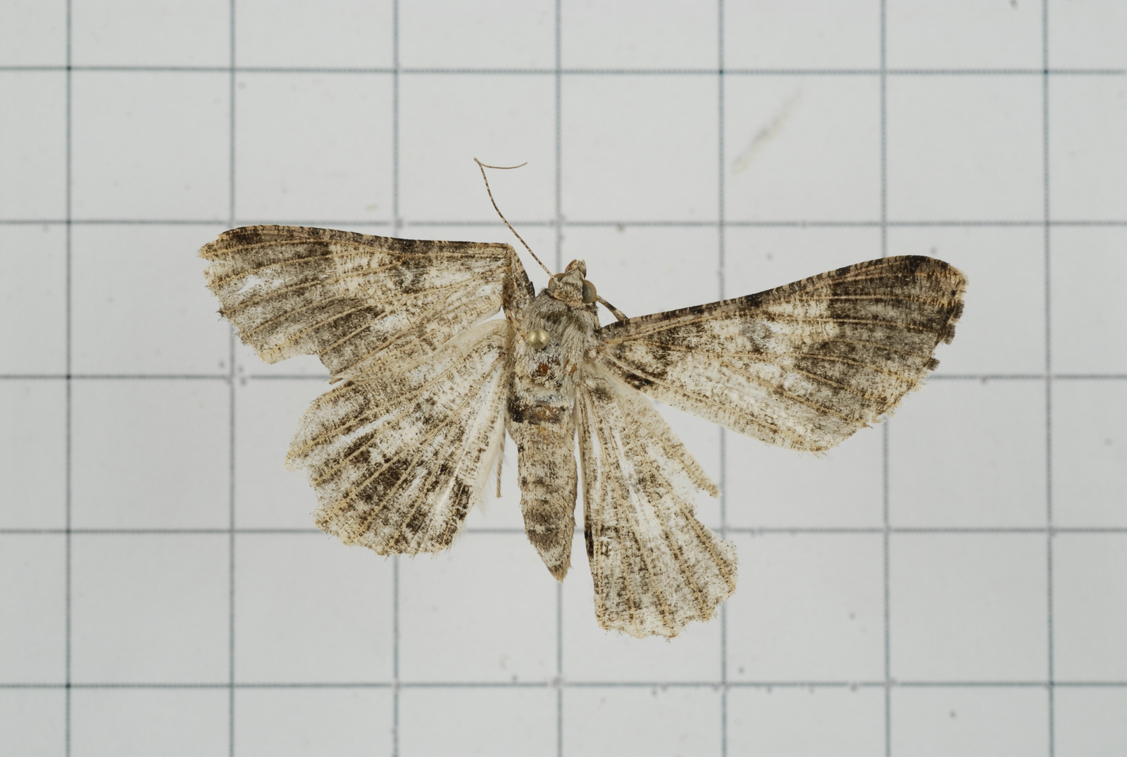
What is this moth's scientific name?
Cleora fraterna
